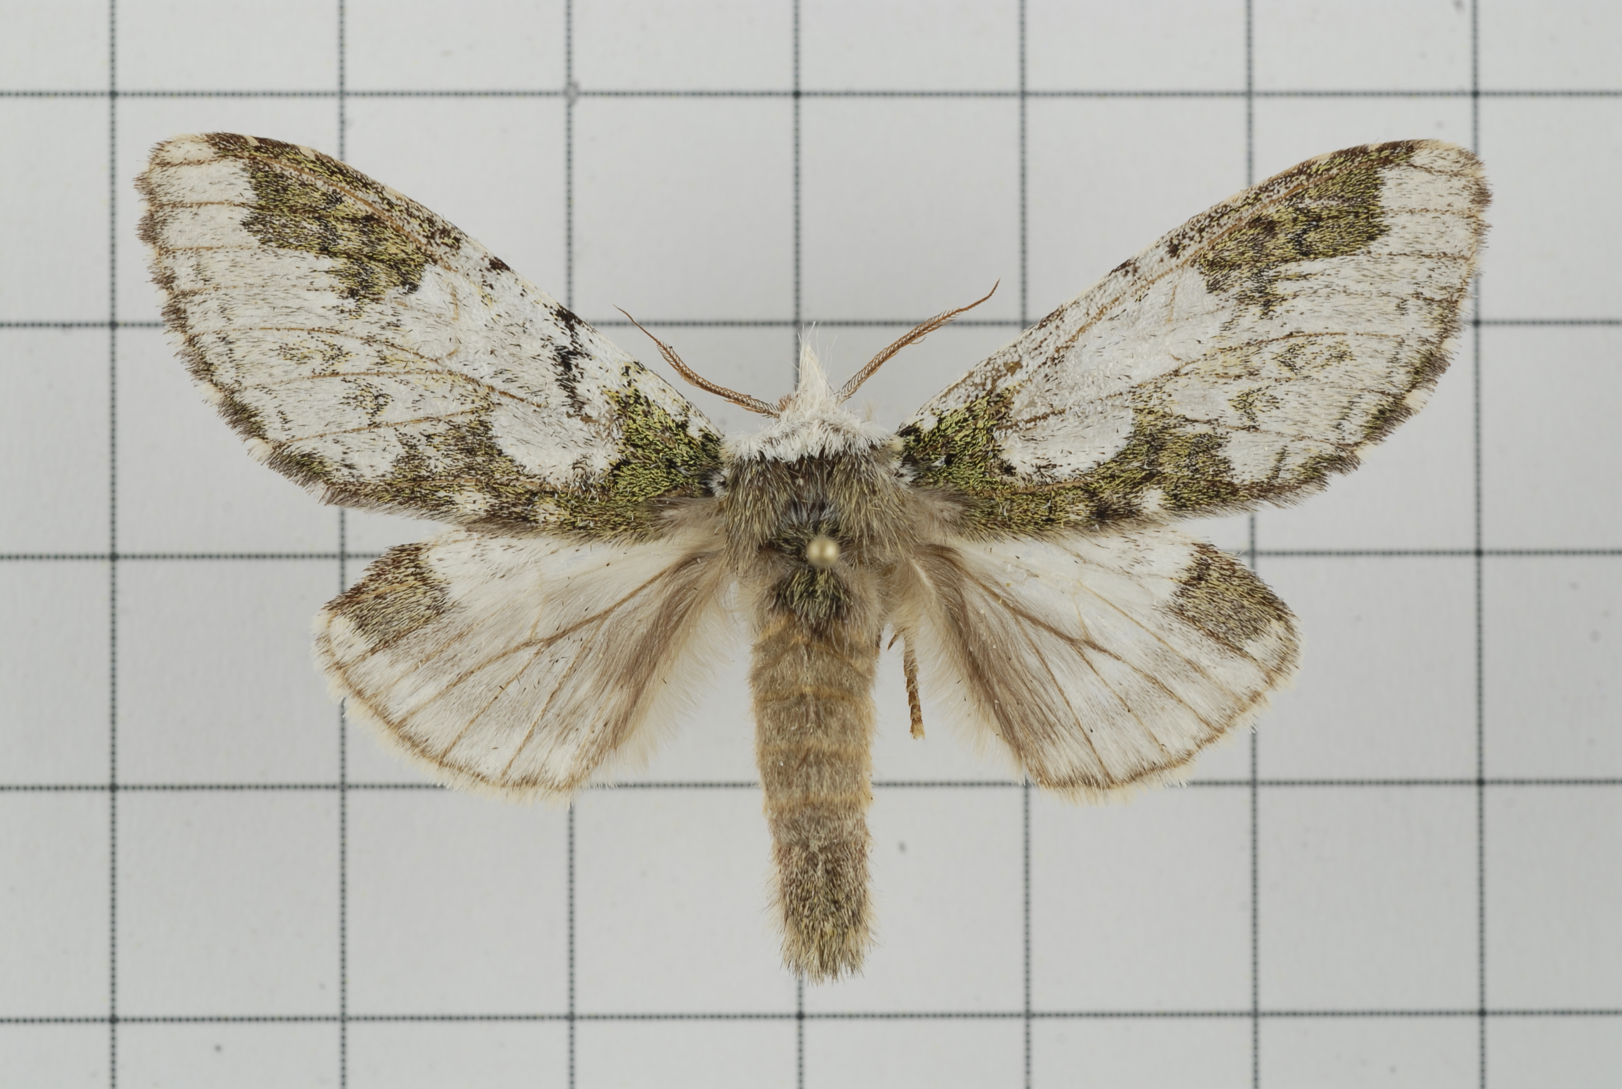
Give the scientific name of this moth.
Syntypistis comatus
